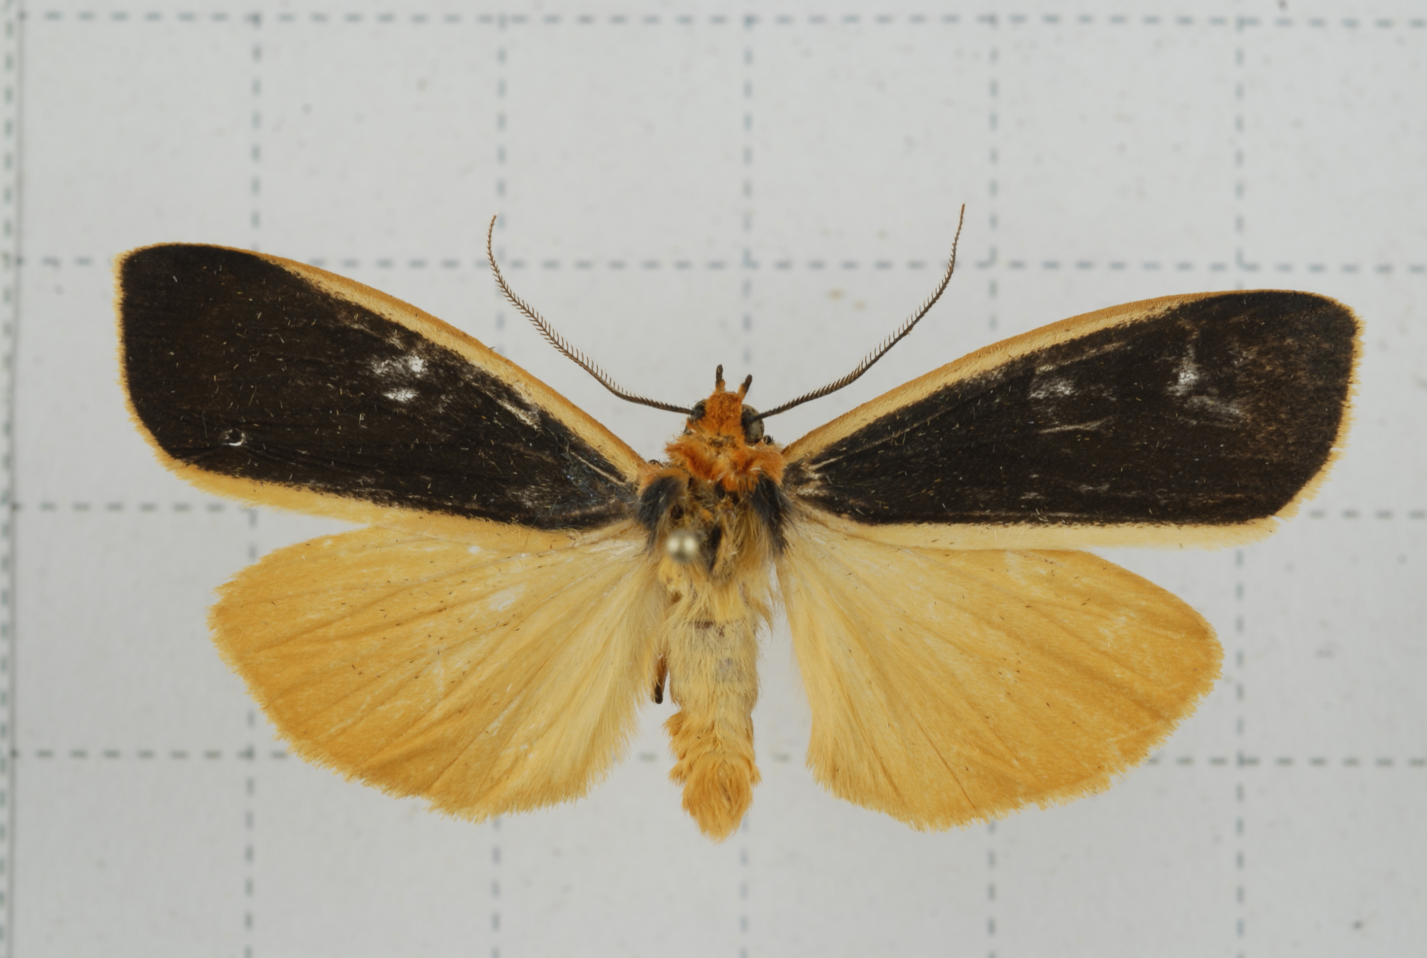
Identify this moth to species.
Churinga virago
